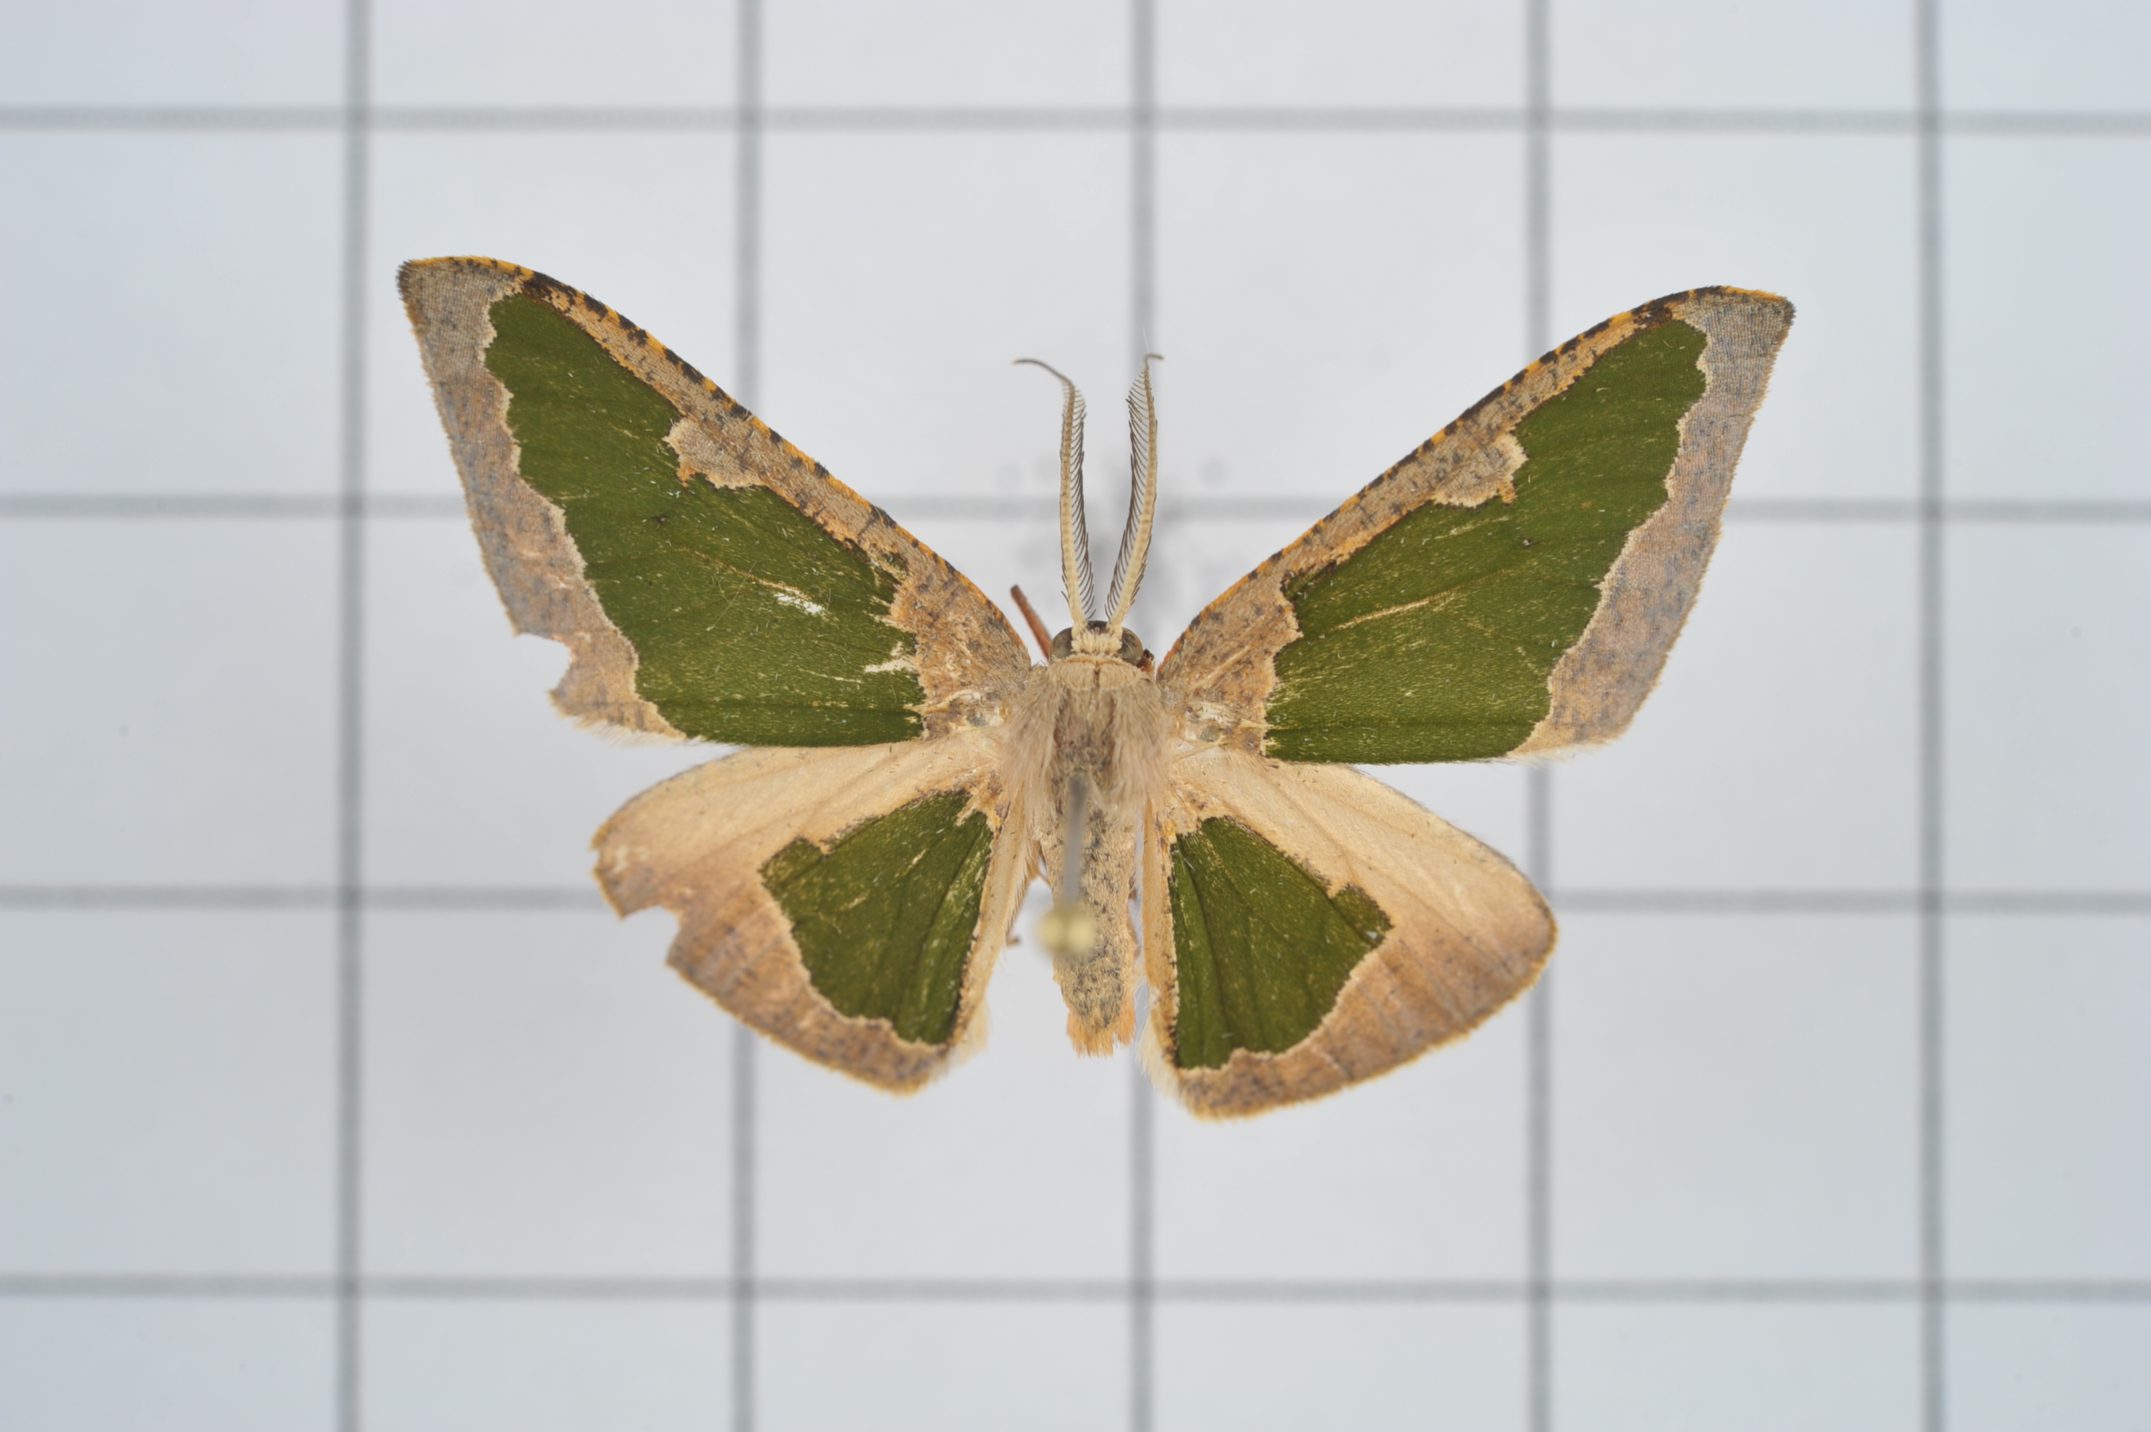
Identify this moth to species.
Celenna festivaria formosensis
